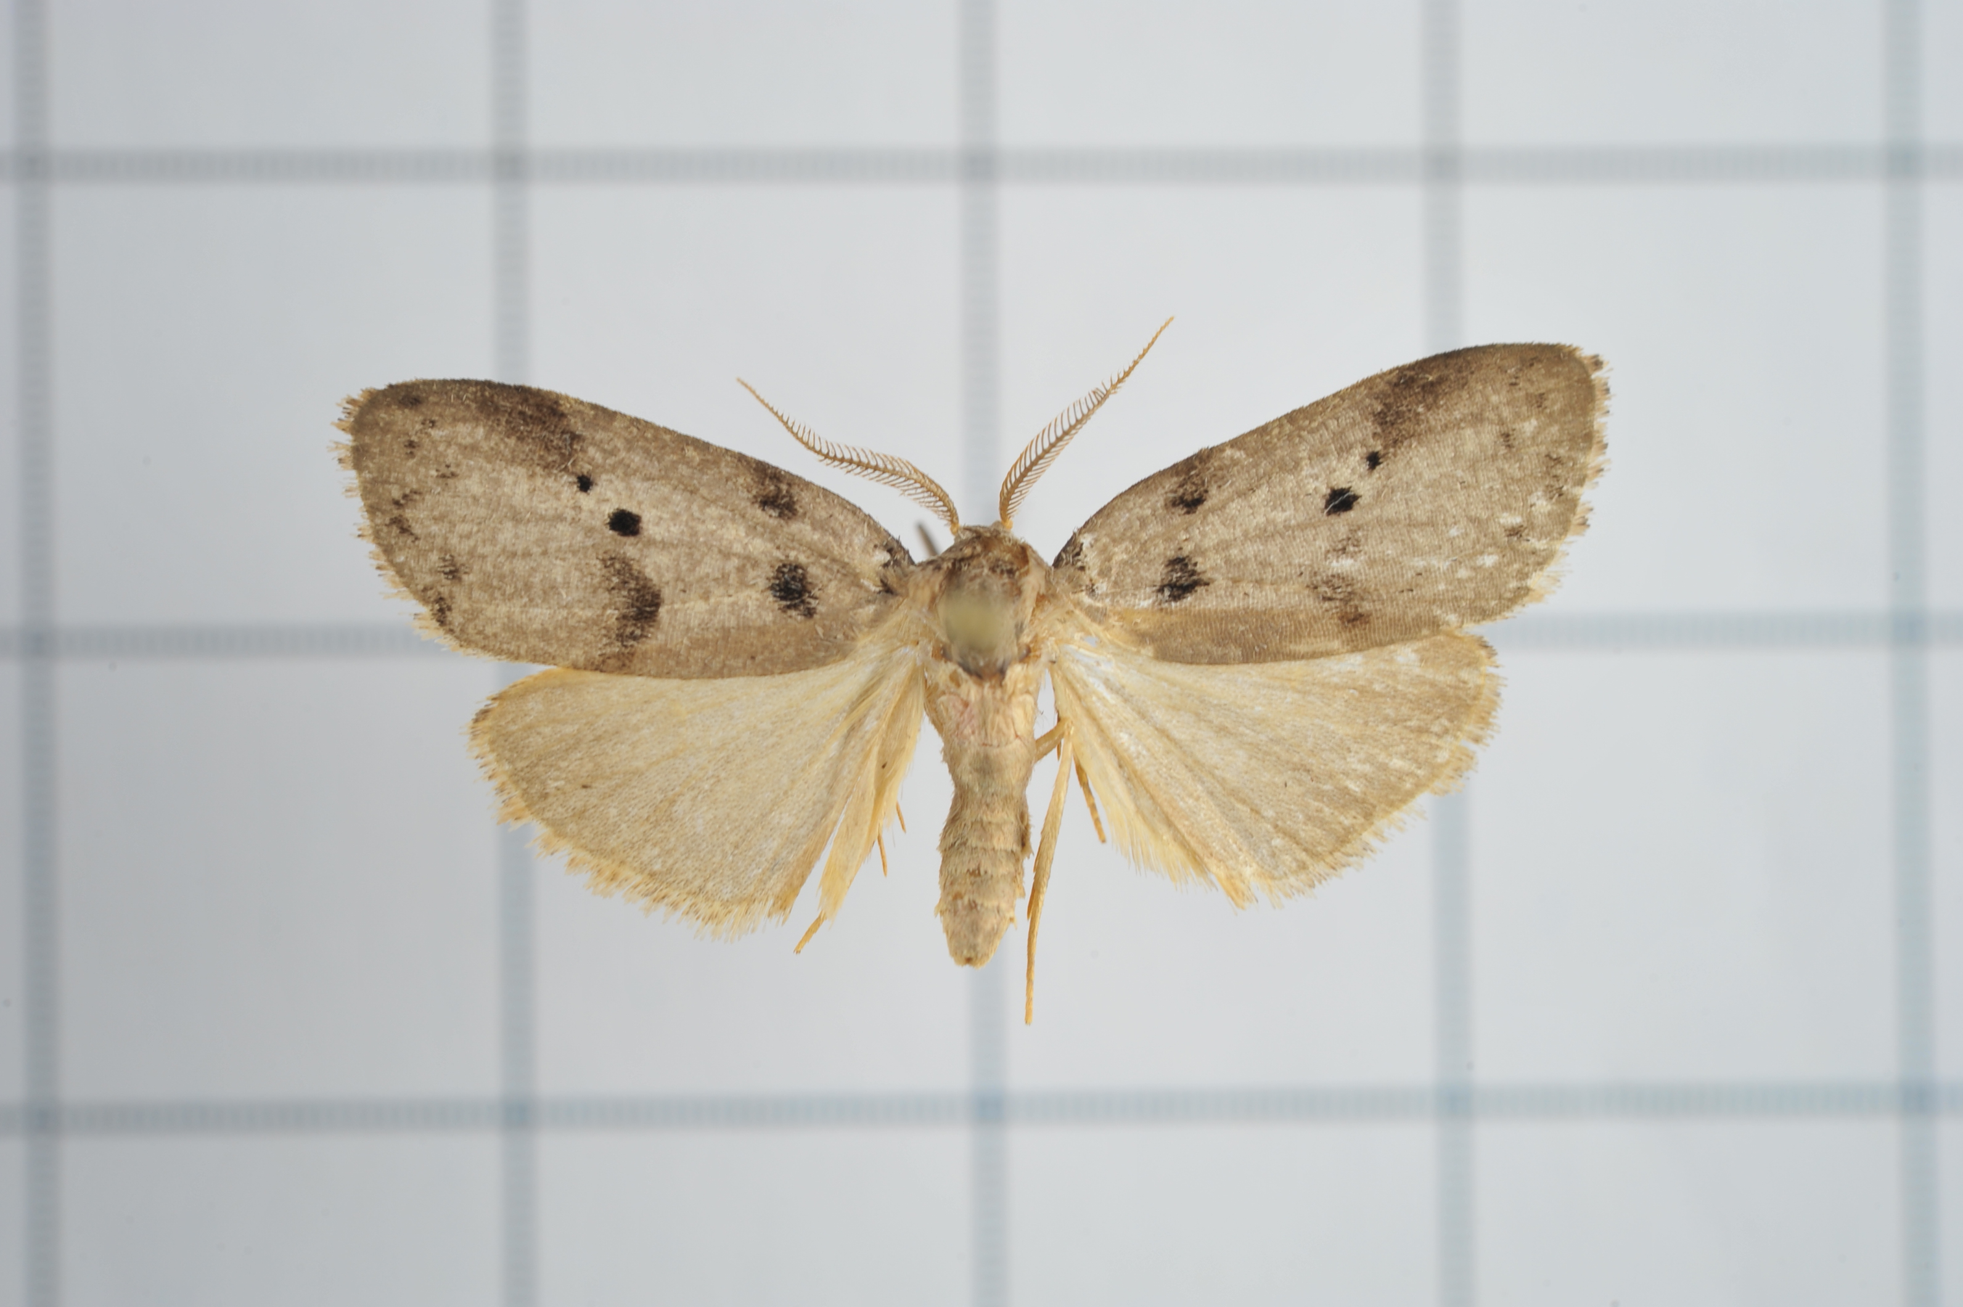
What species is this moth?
Eugoa grisea
